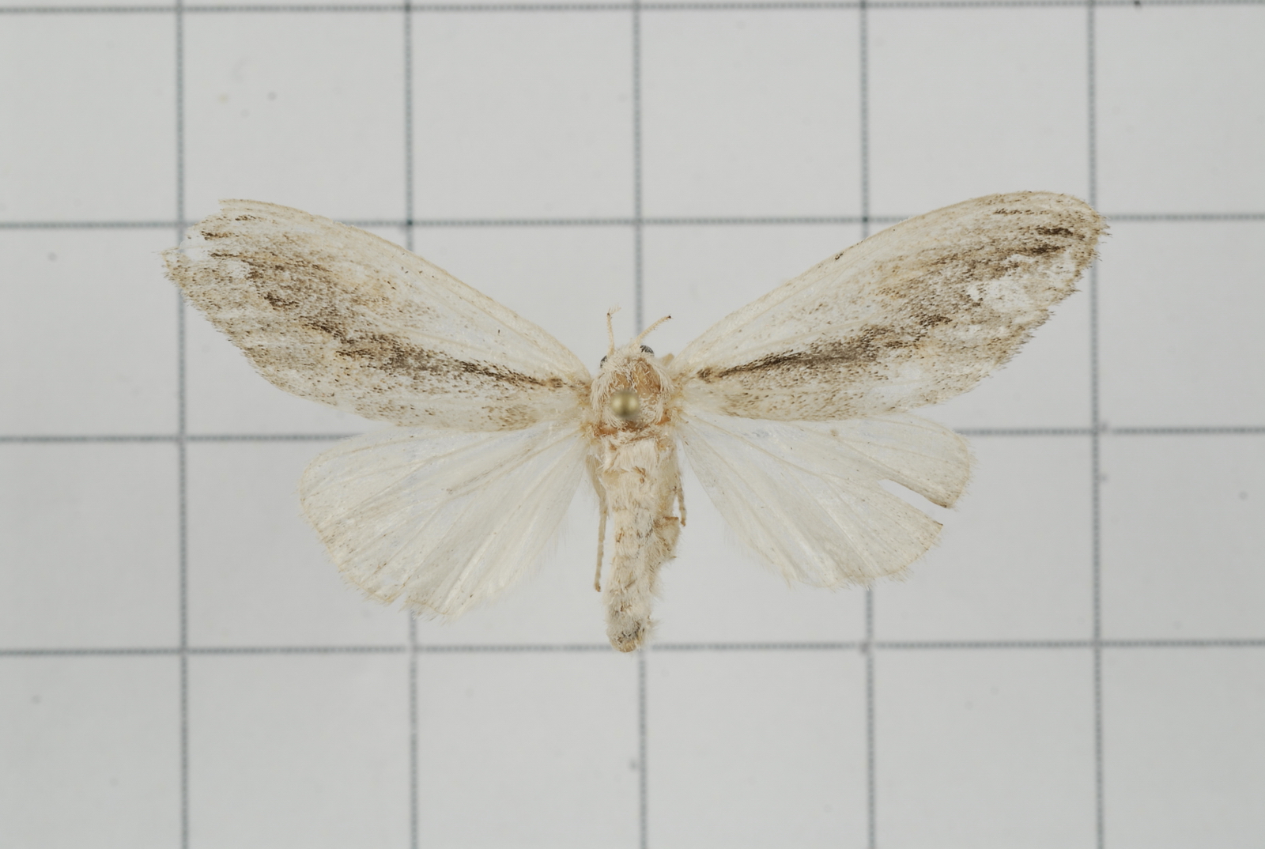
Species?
Olene dudgeoni
